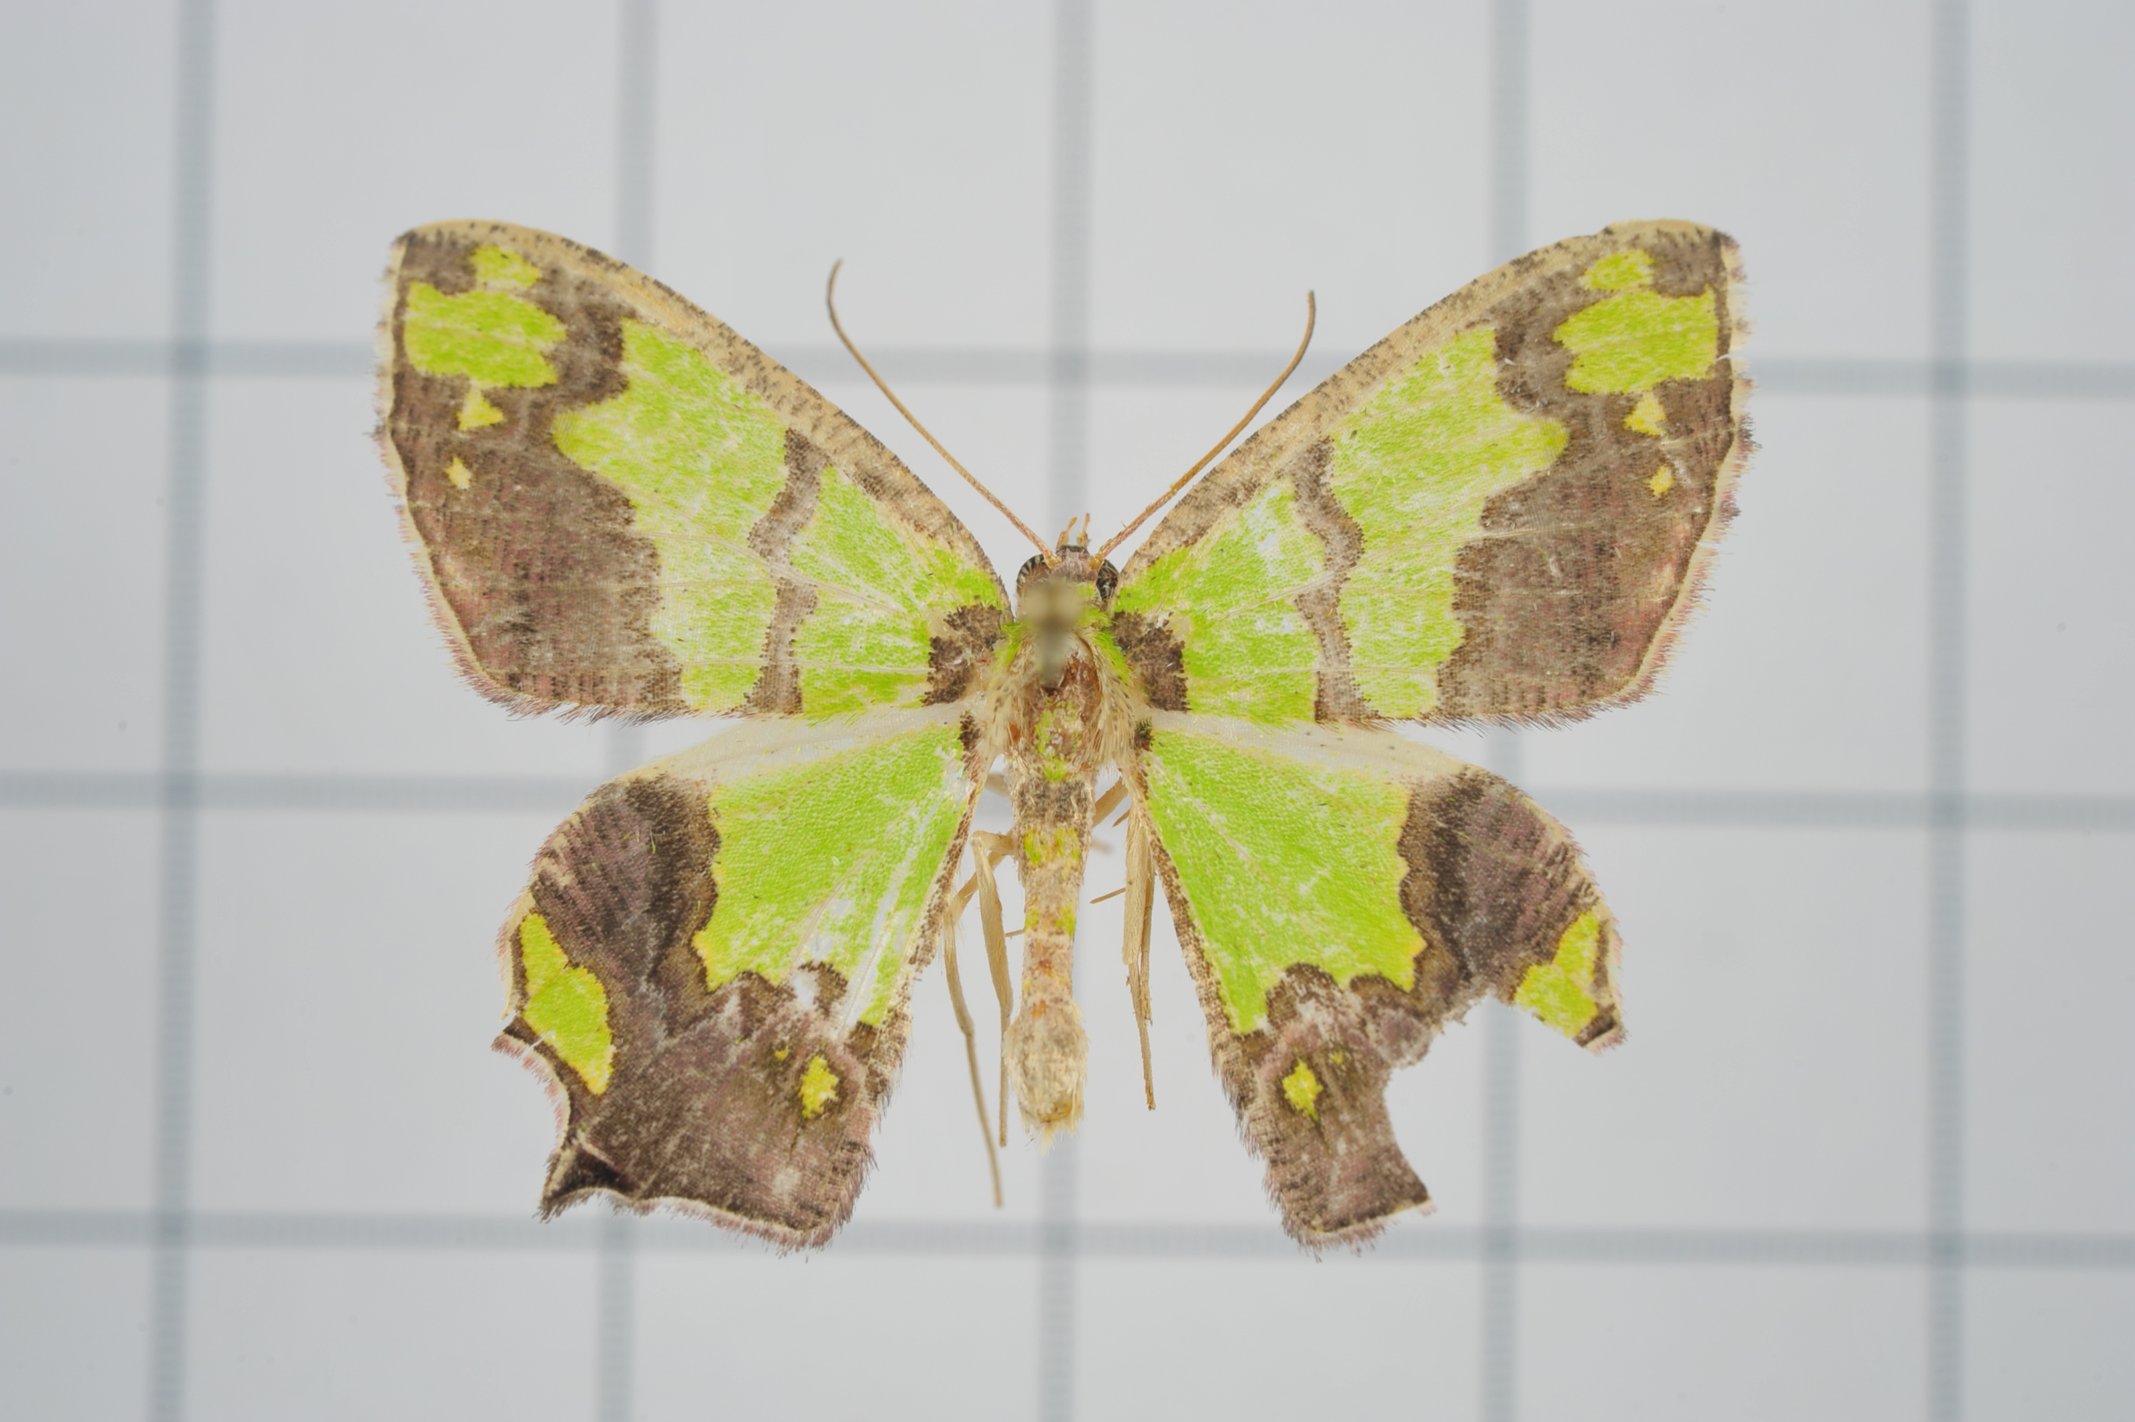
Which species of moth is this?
Agathia hemithearia
